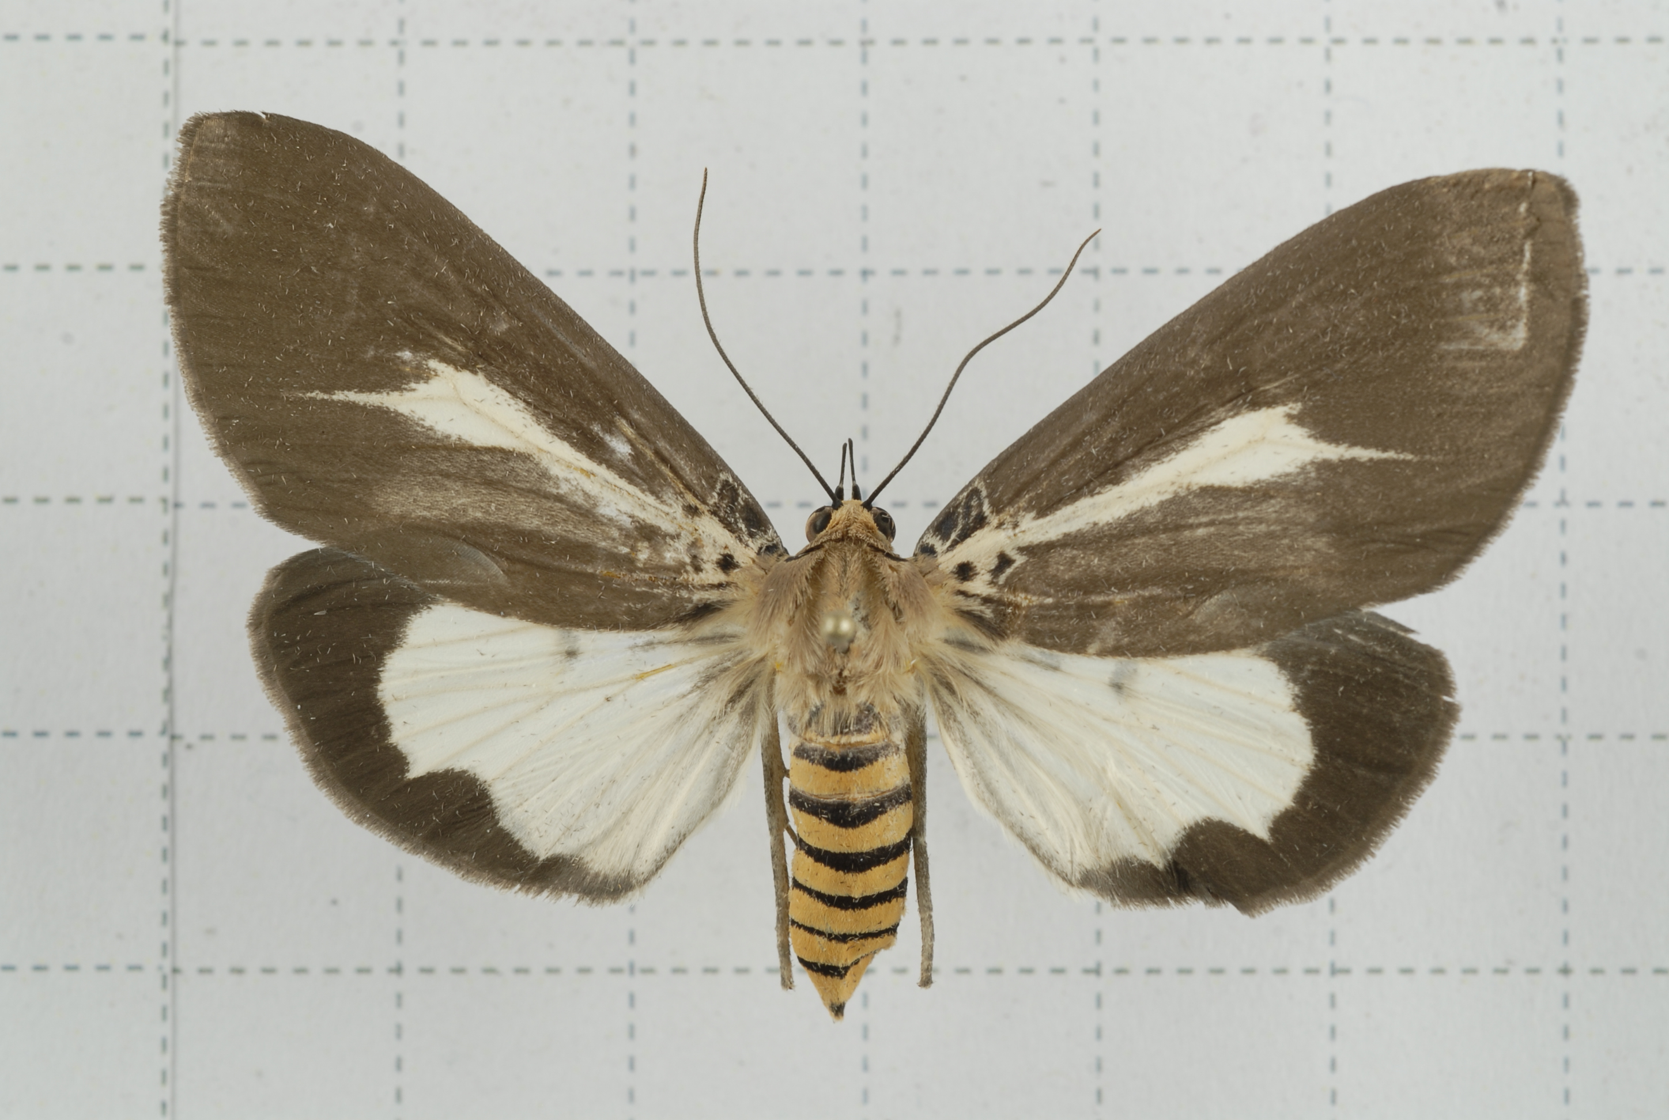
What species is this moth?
Asota heliconia zebrina
